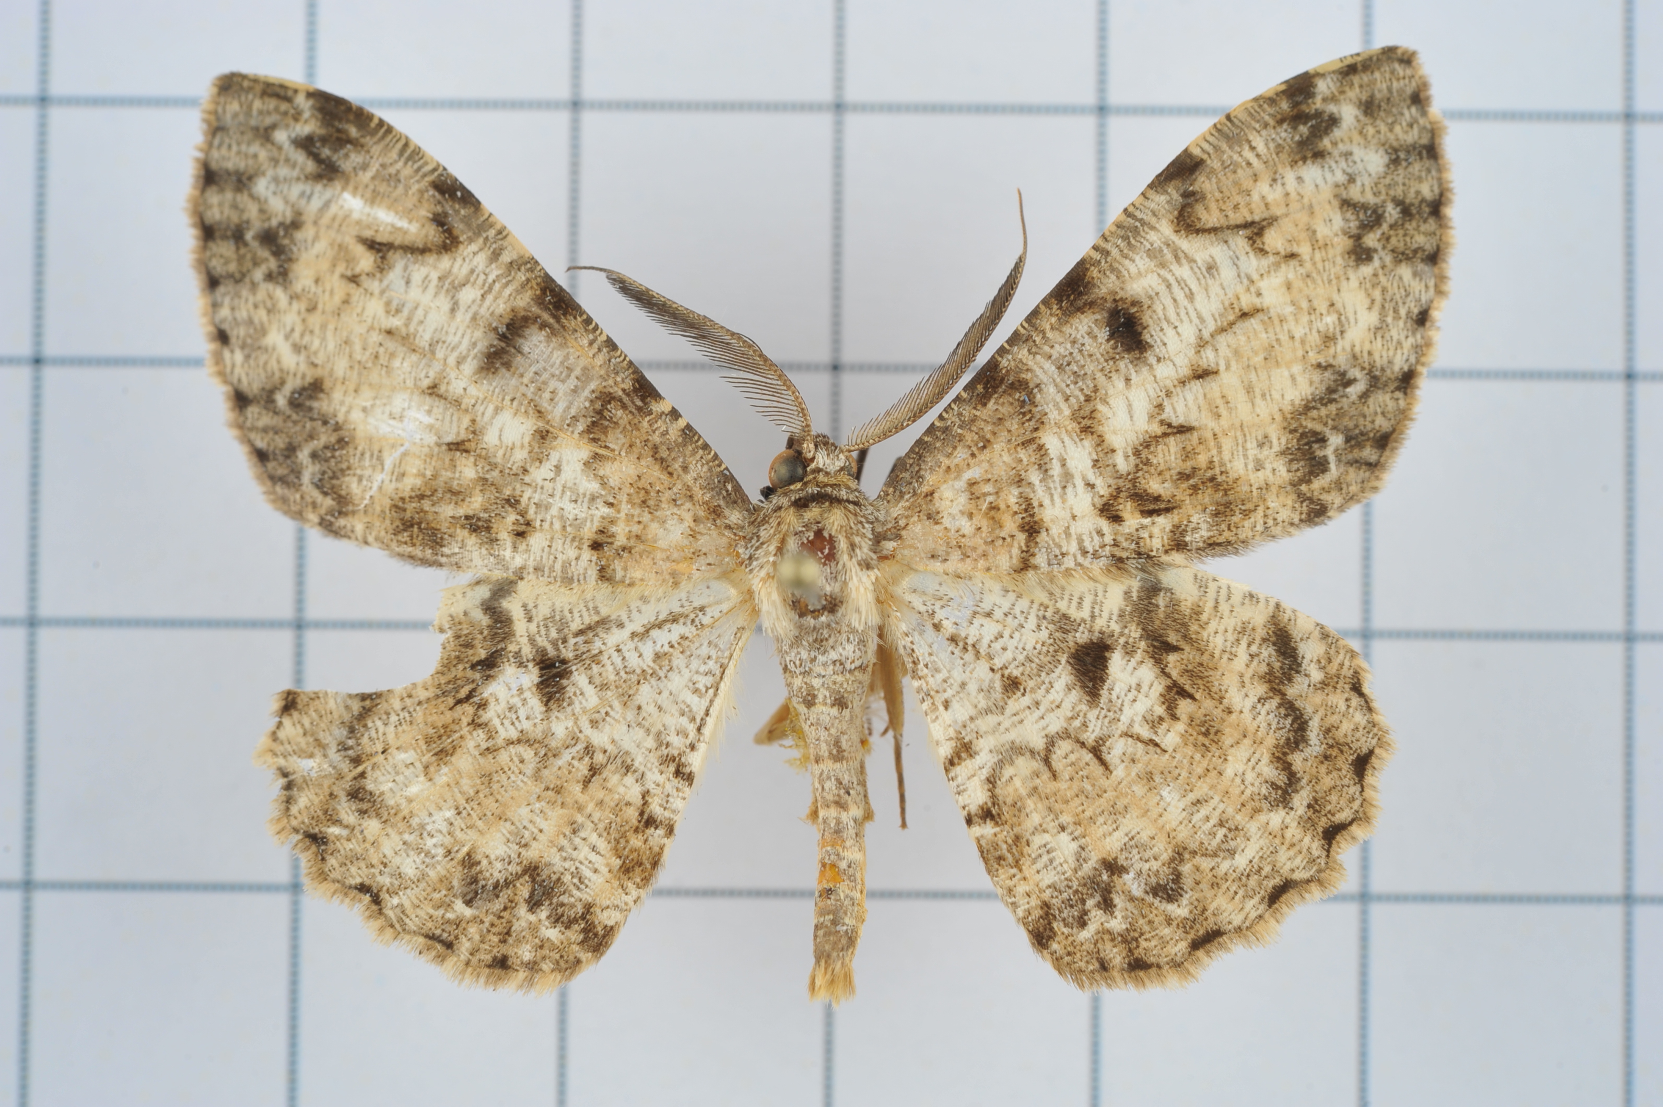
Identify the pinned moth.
Hypomecis percnioides
